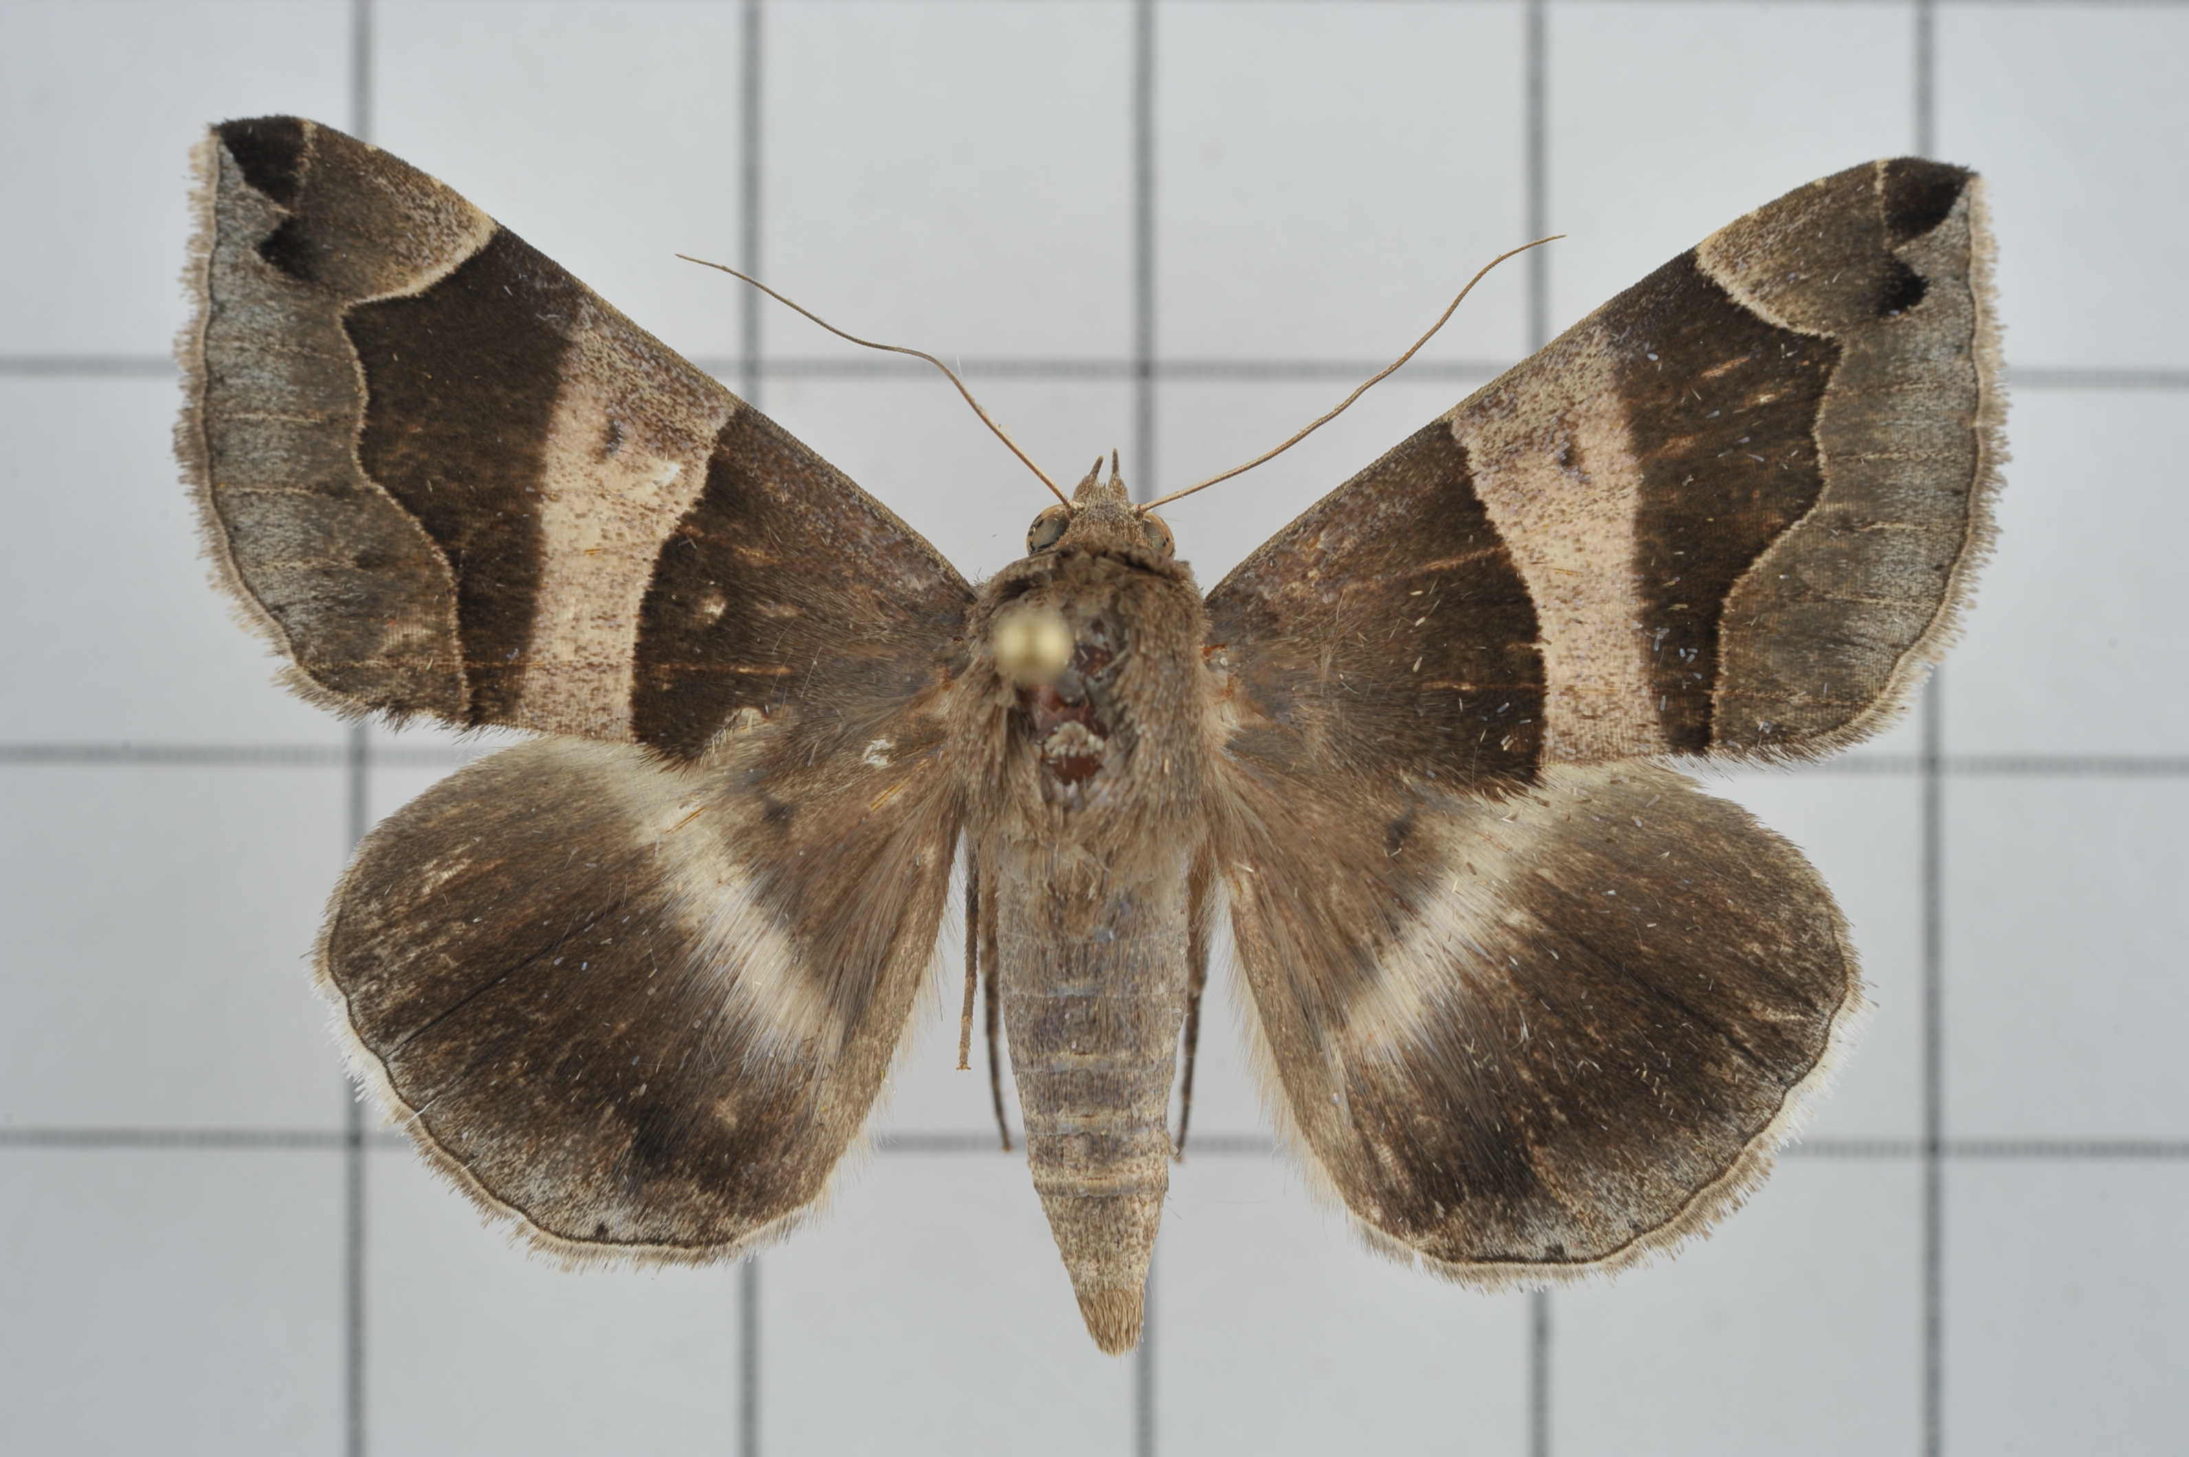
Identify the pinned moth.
Parallelia stuposa
